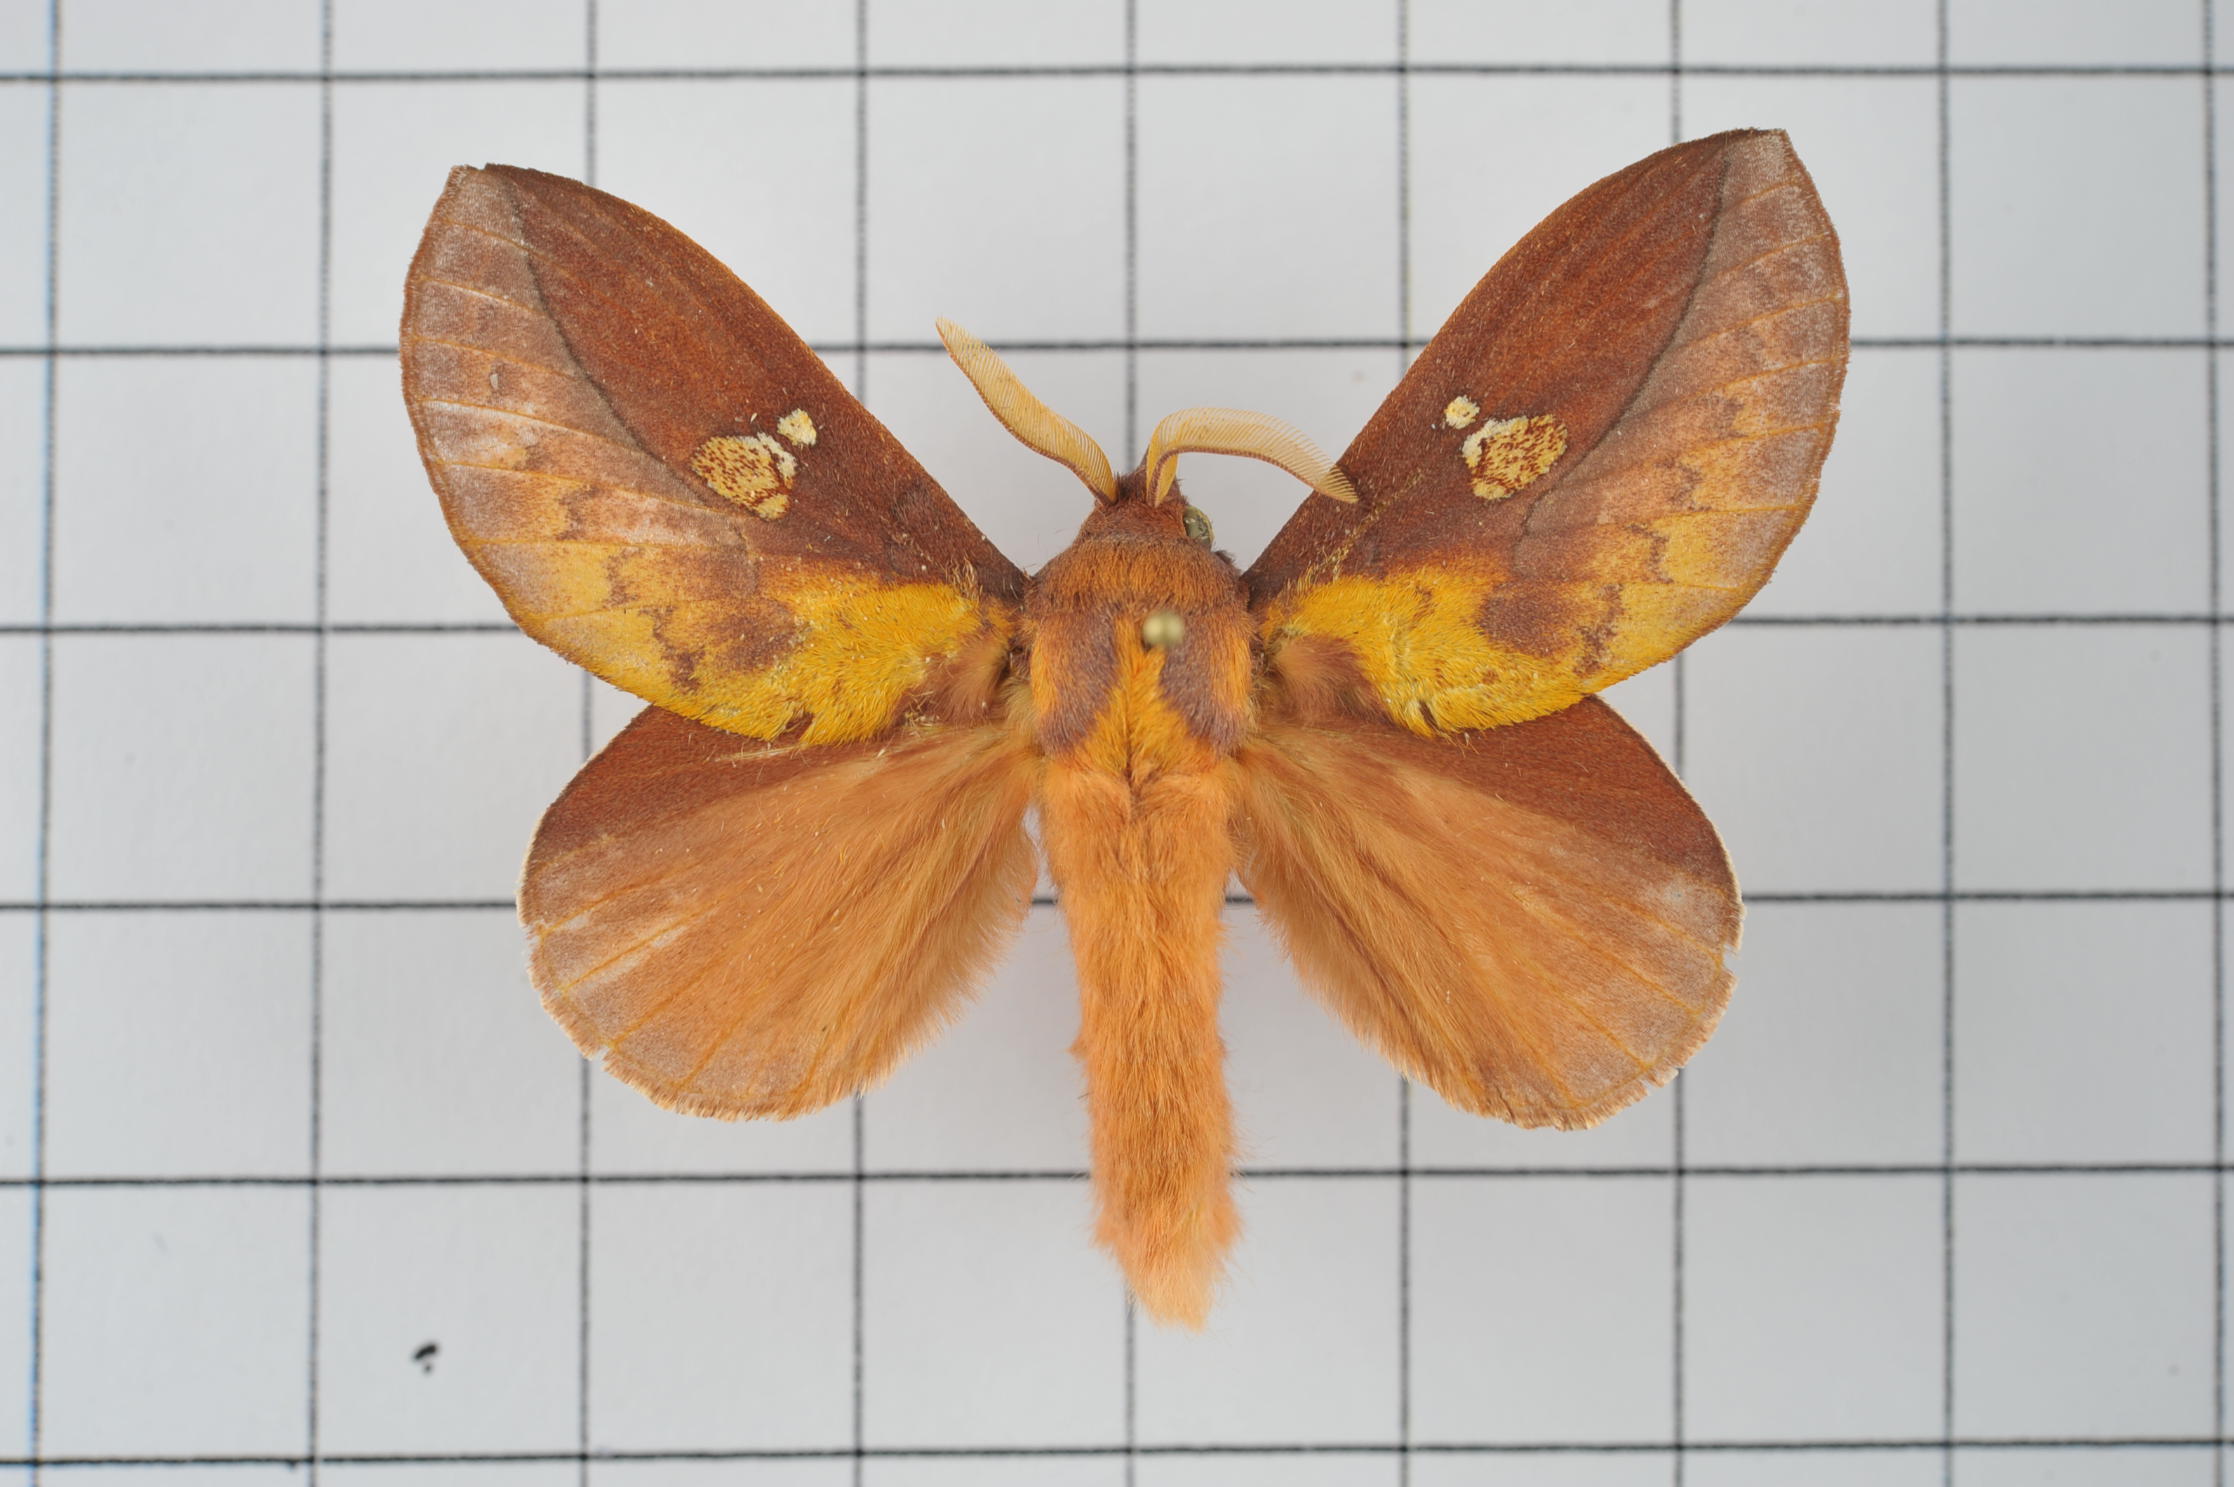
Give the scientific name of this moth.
Euthrix laeta arina
